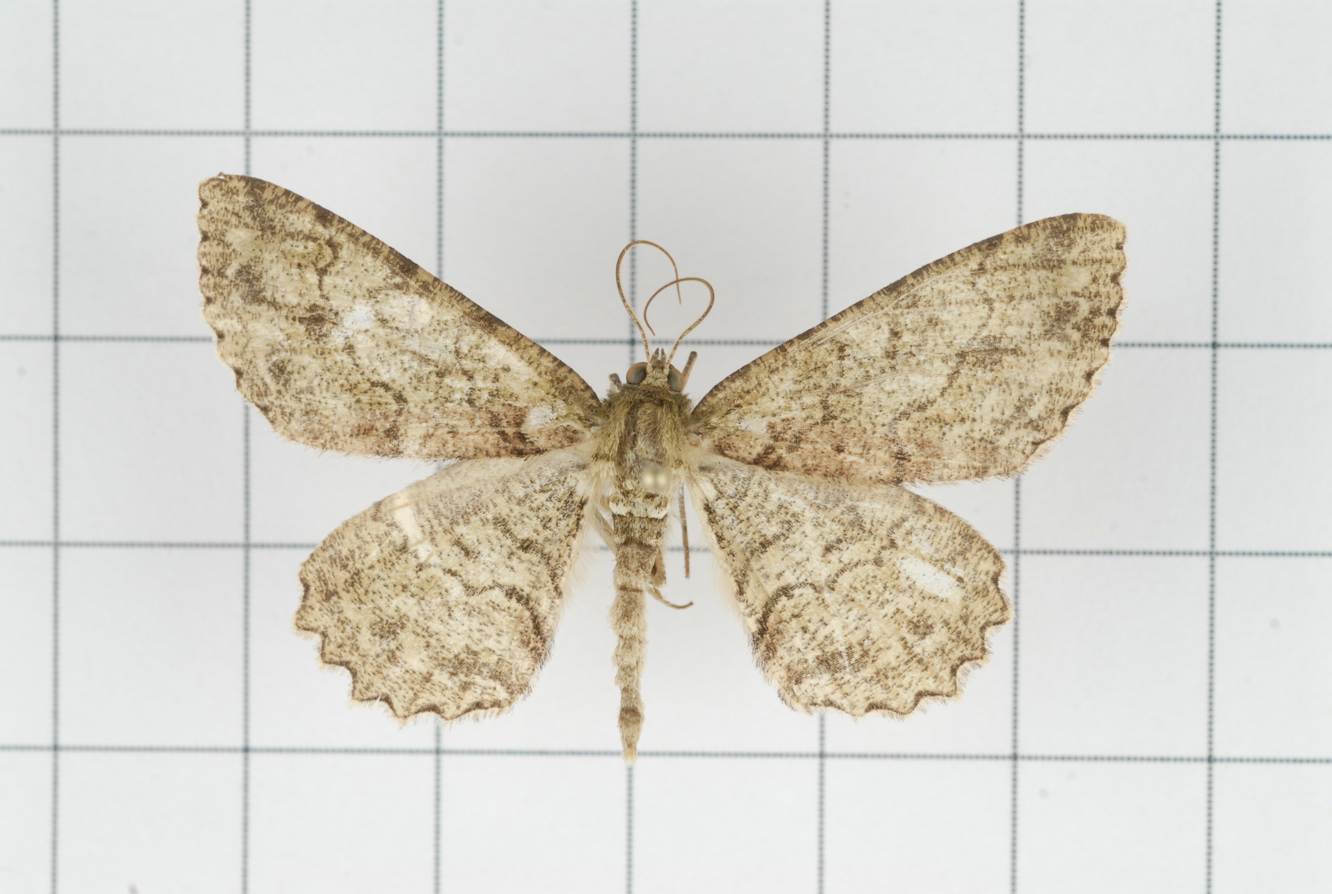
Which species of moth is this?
Paradarisa chloauges chloauges
